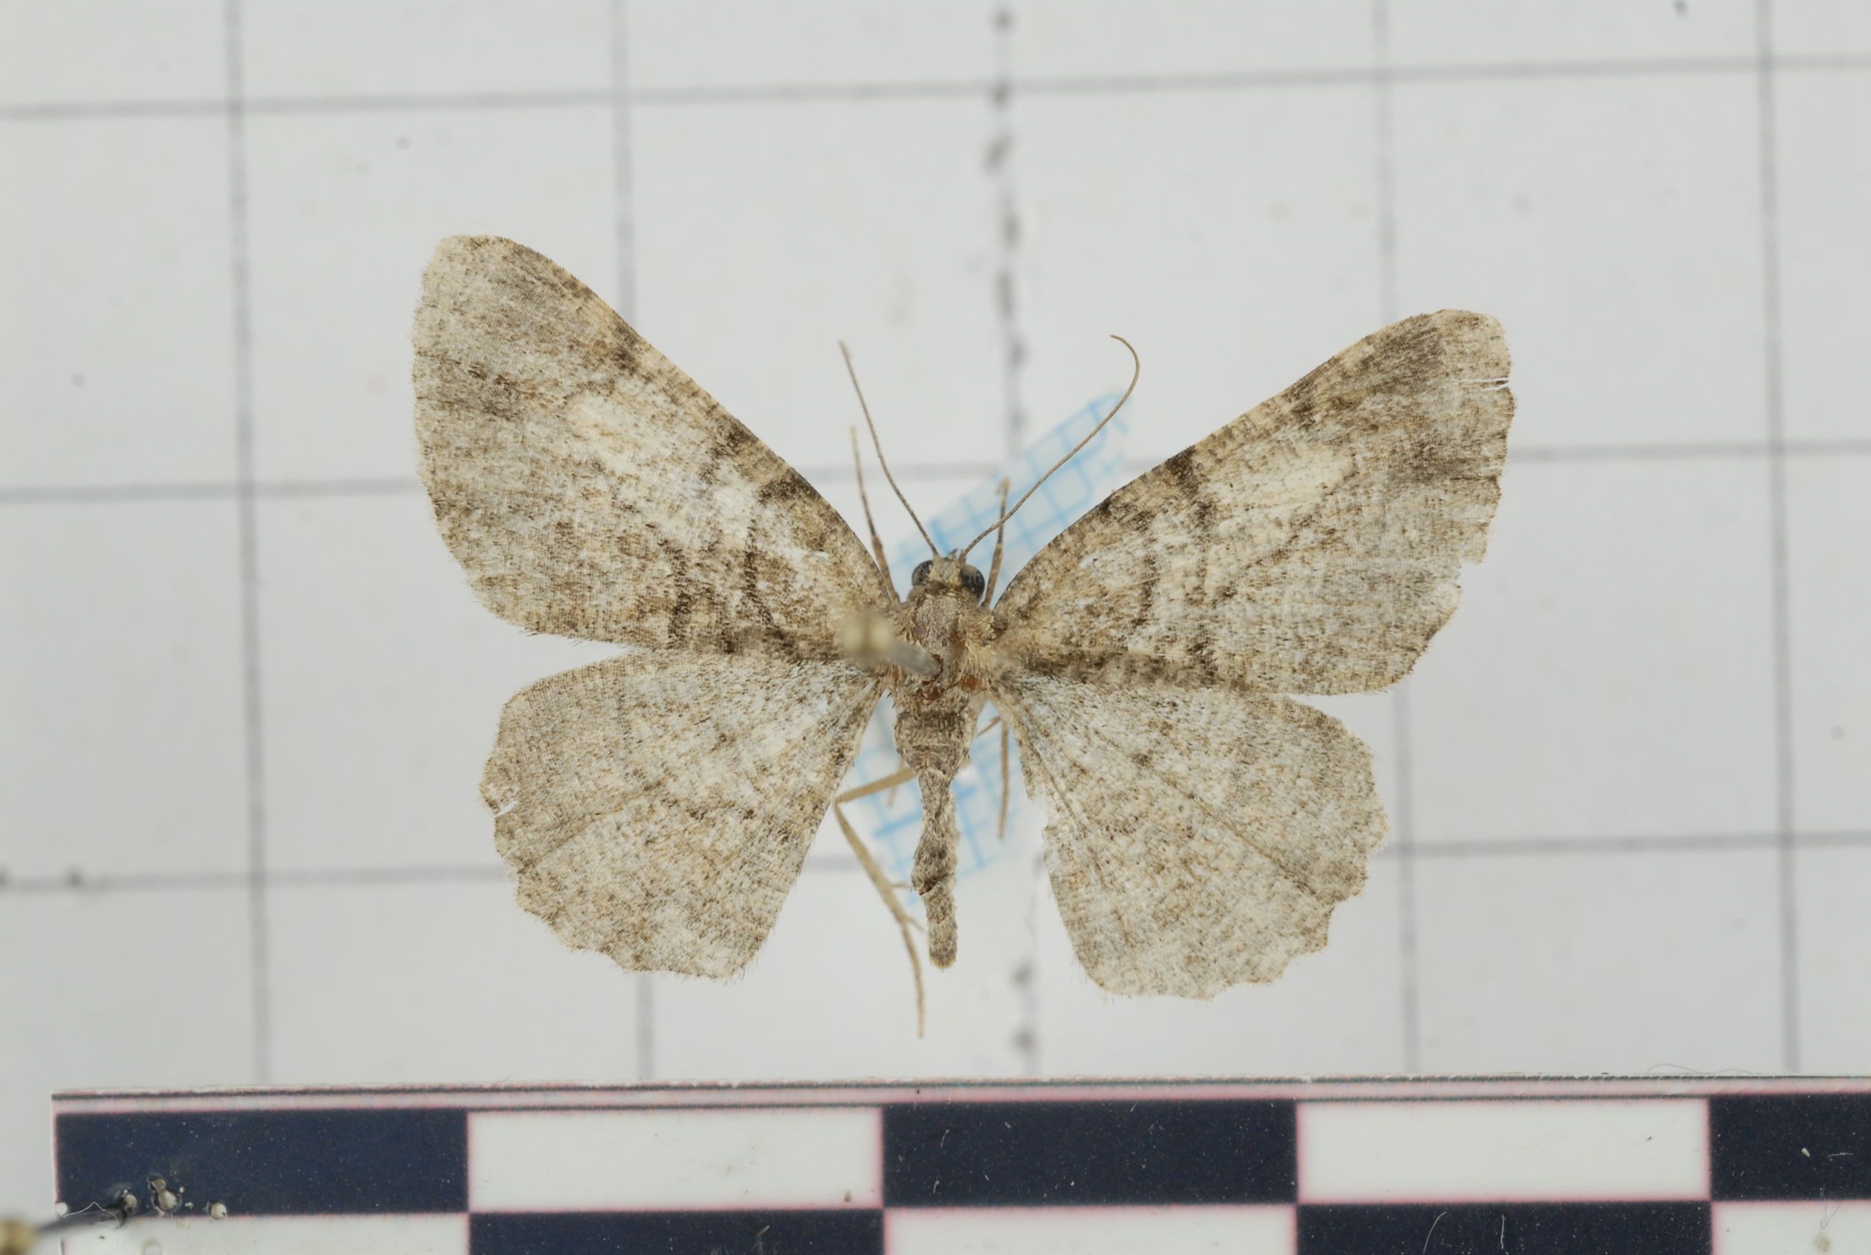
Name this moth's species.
Psilalcis pulveraria
